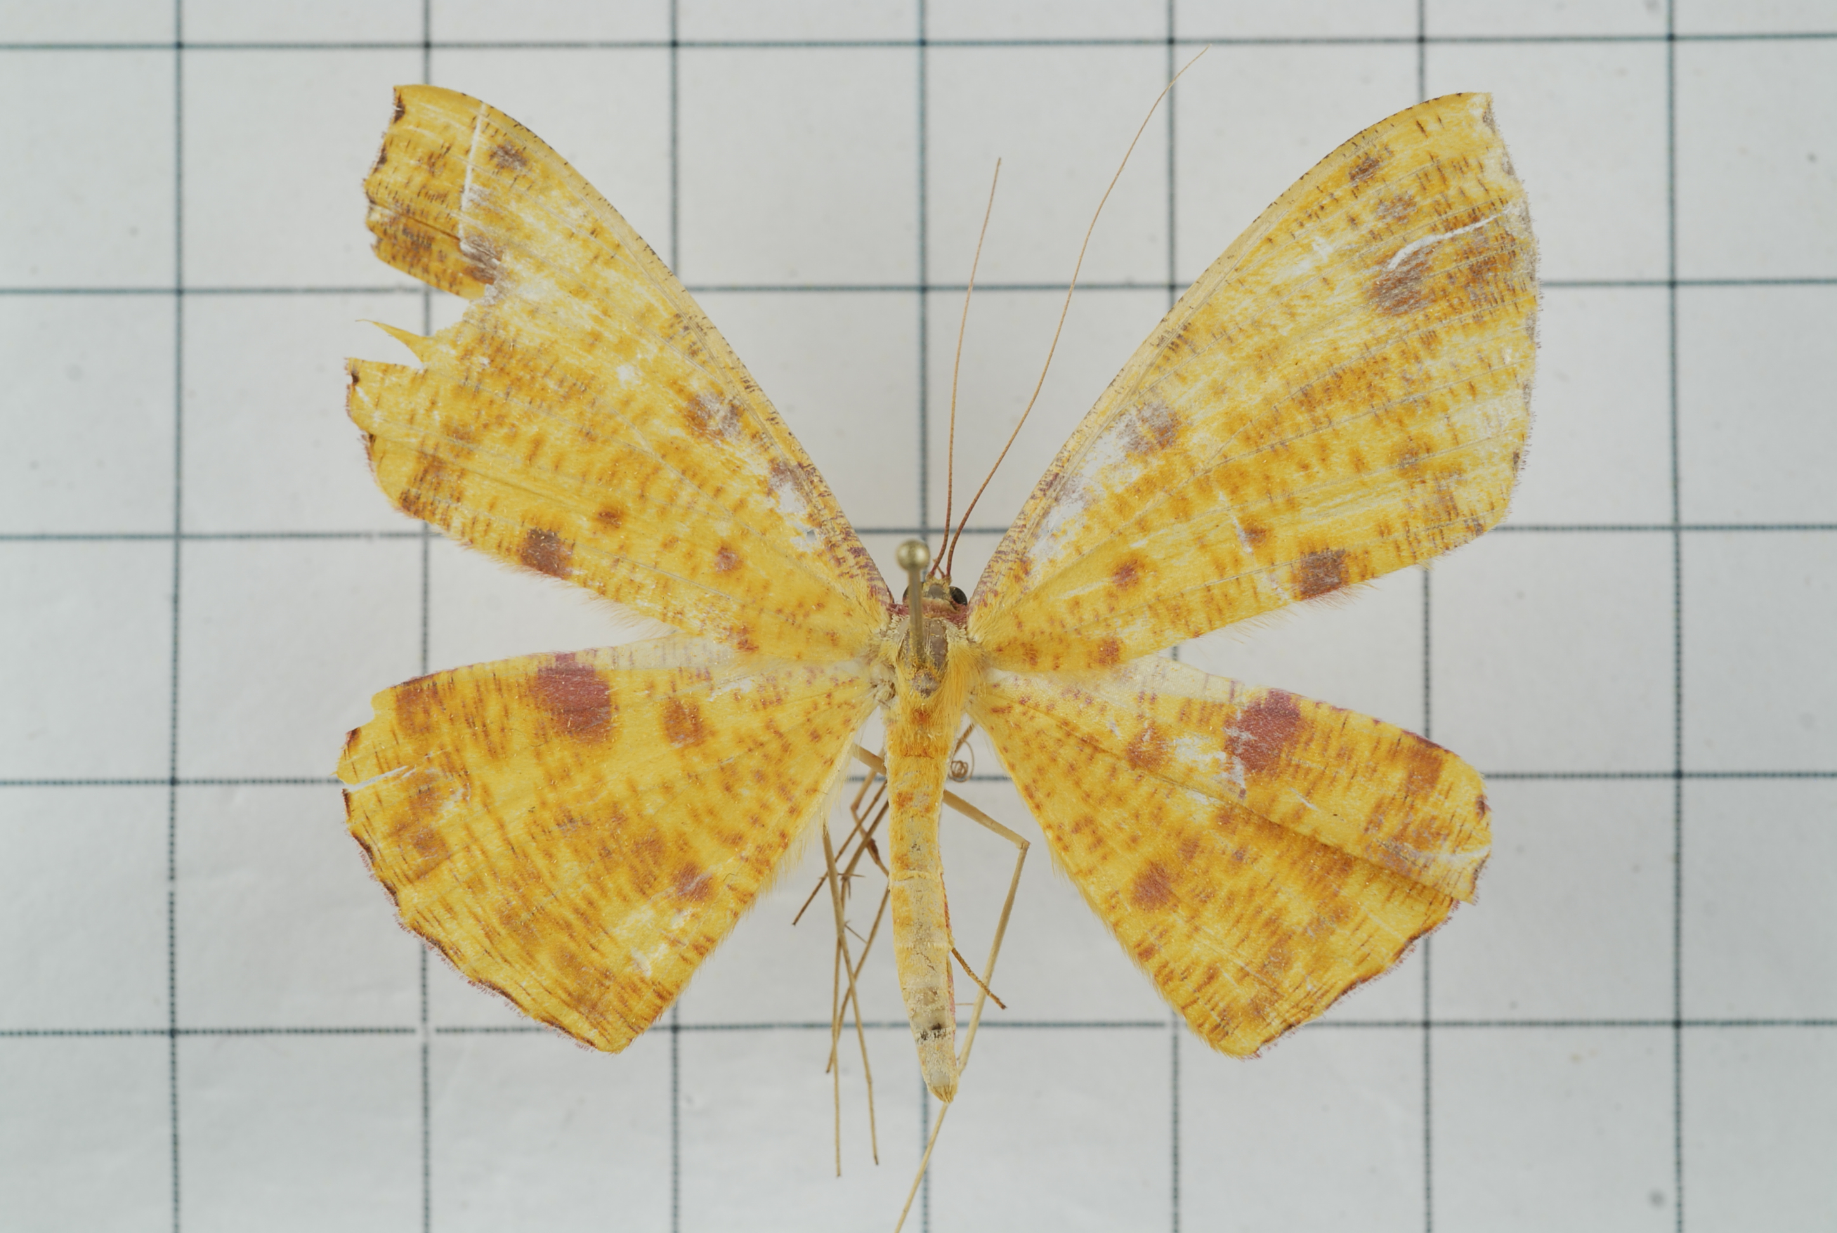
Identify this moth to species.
Eumelea ludovicata ludovicata
